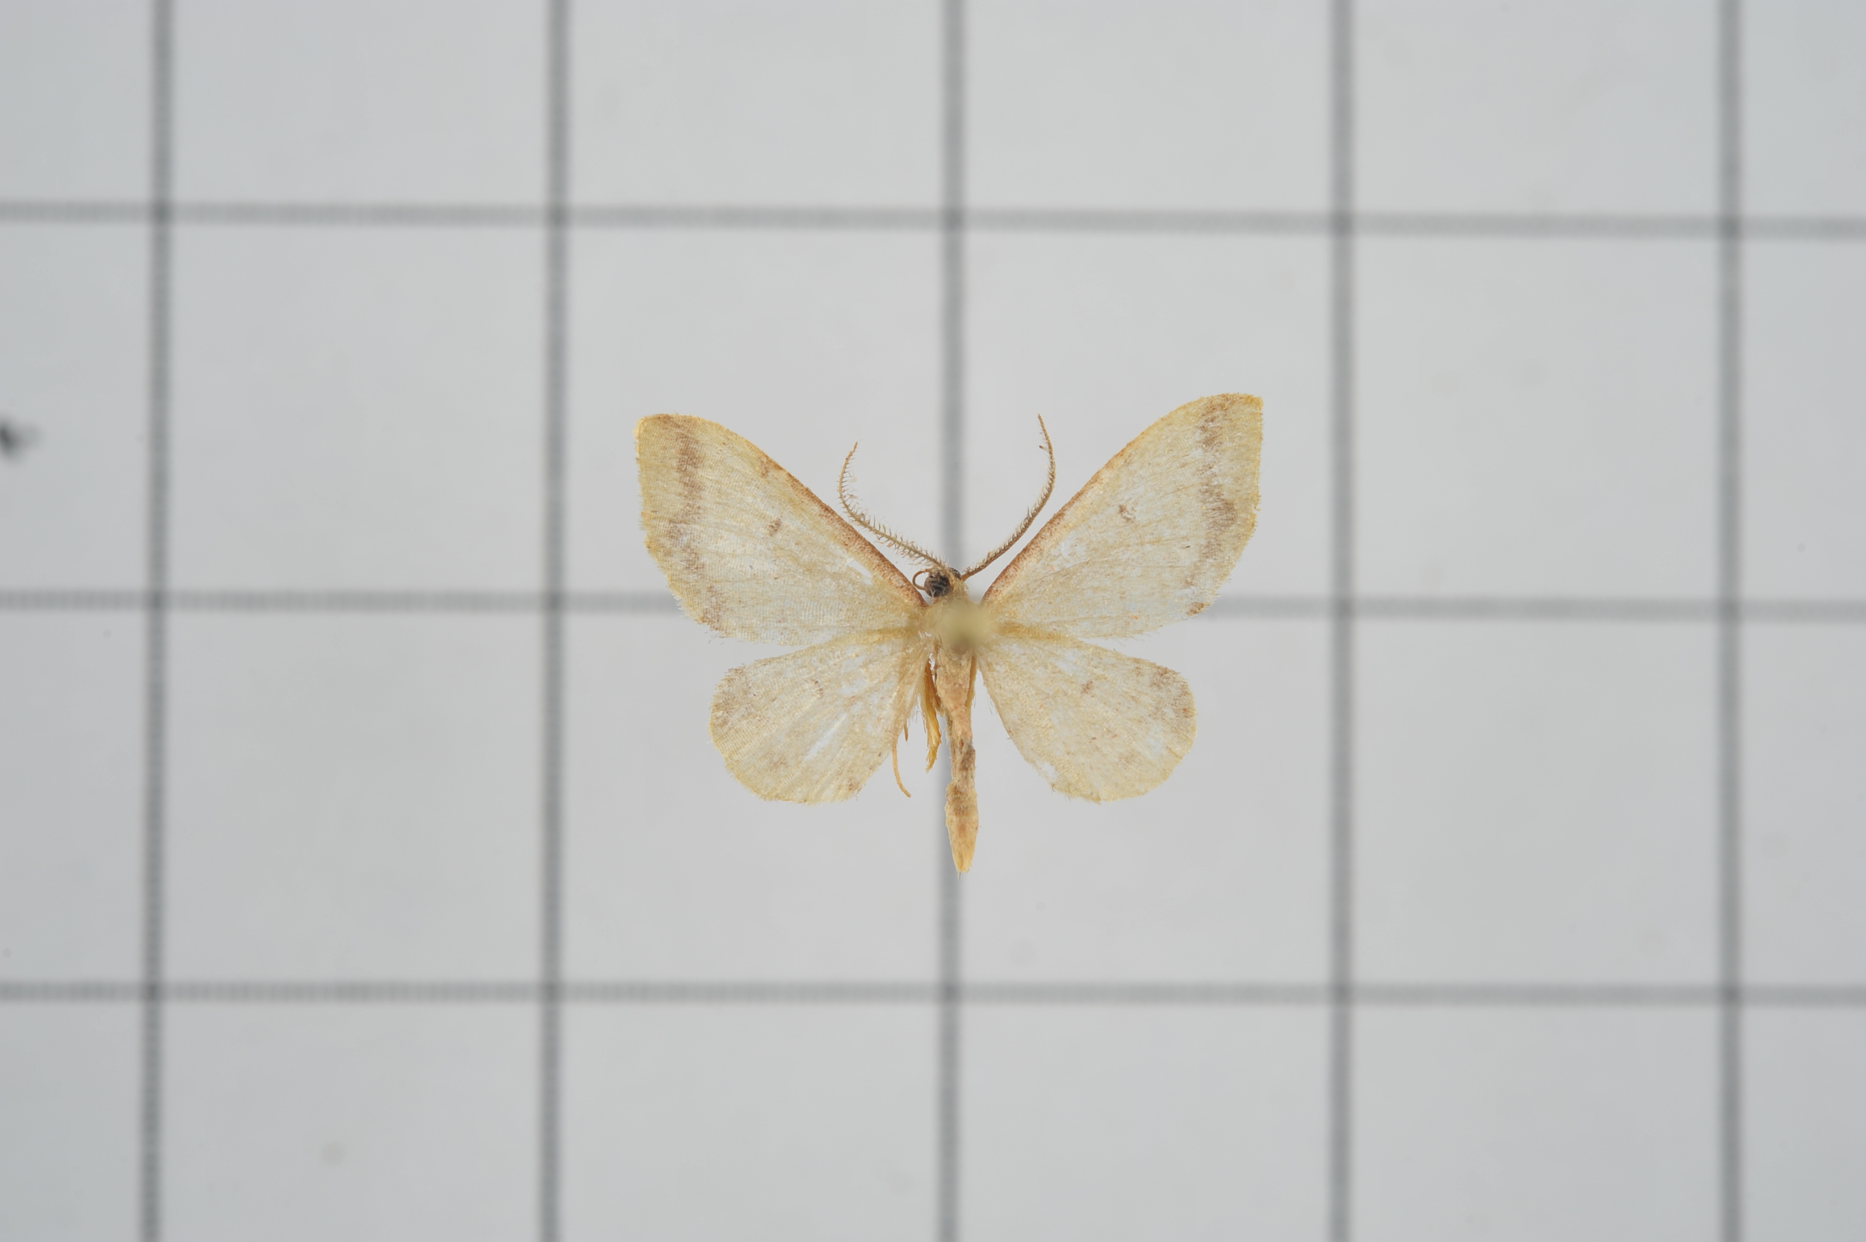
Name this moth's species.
Idaea paraula
